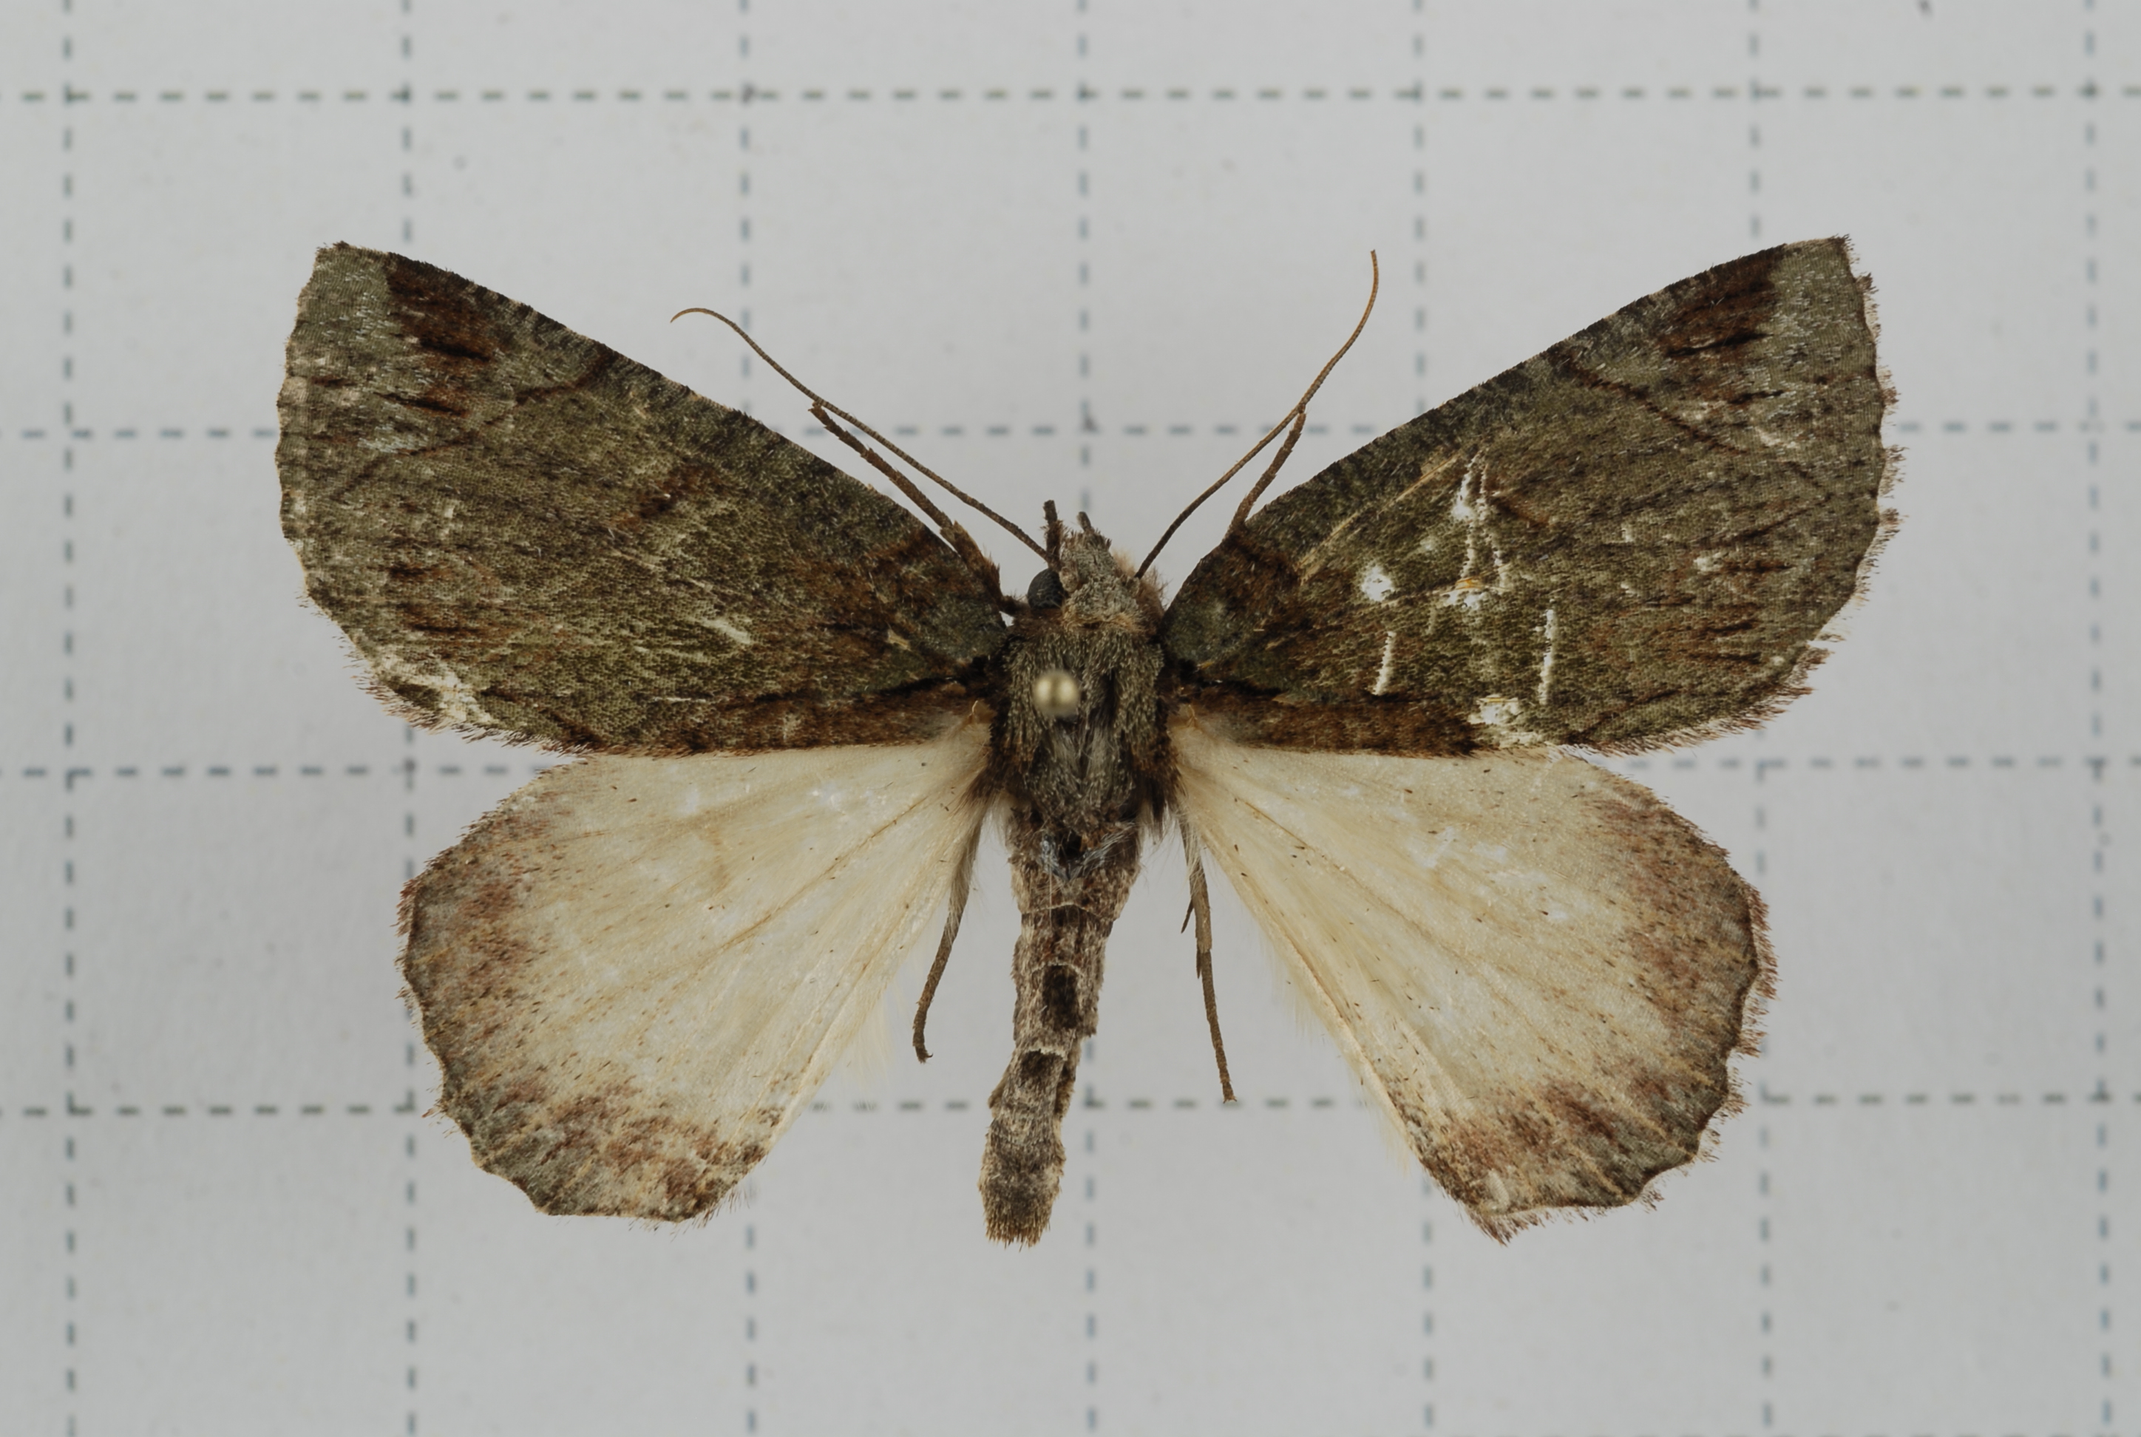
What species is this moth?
Dindica purpurata
